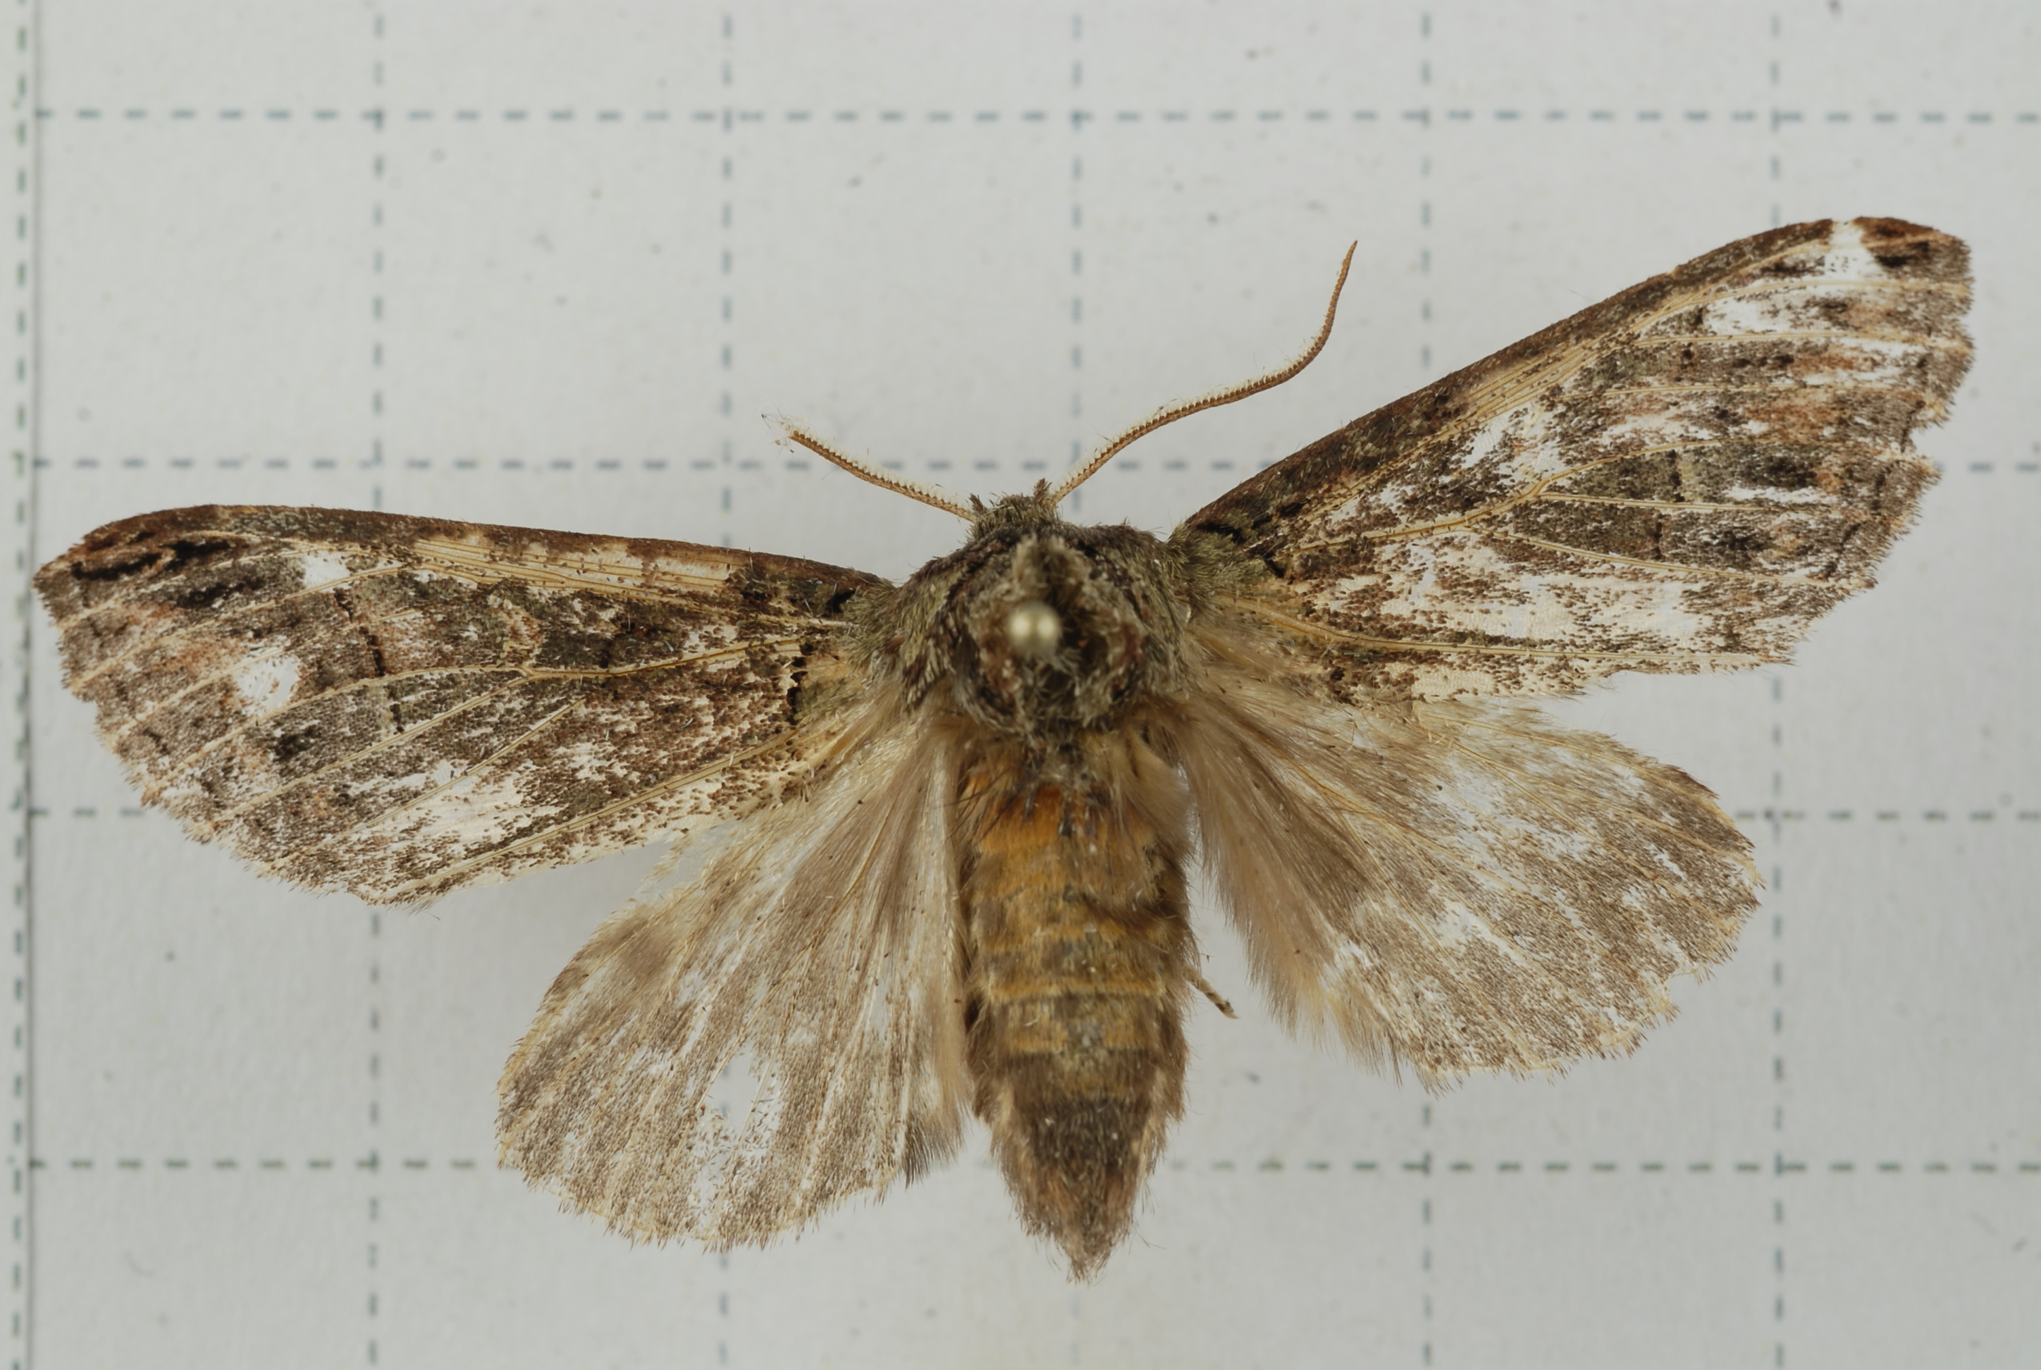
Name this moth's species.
Methodioptera speratus
